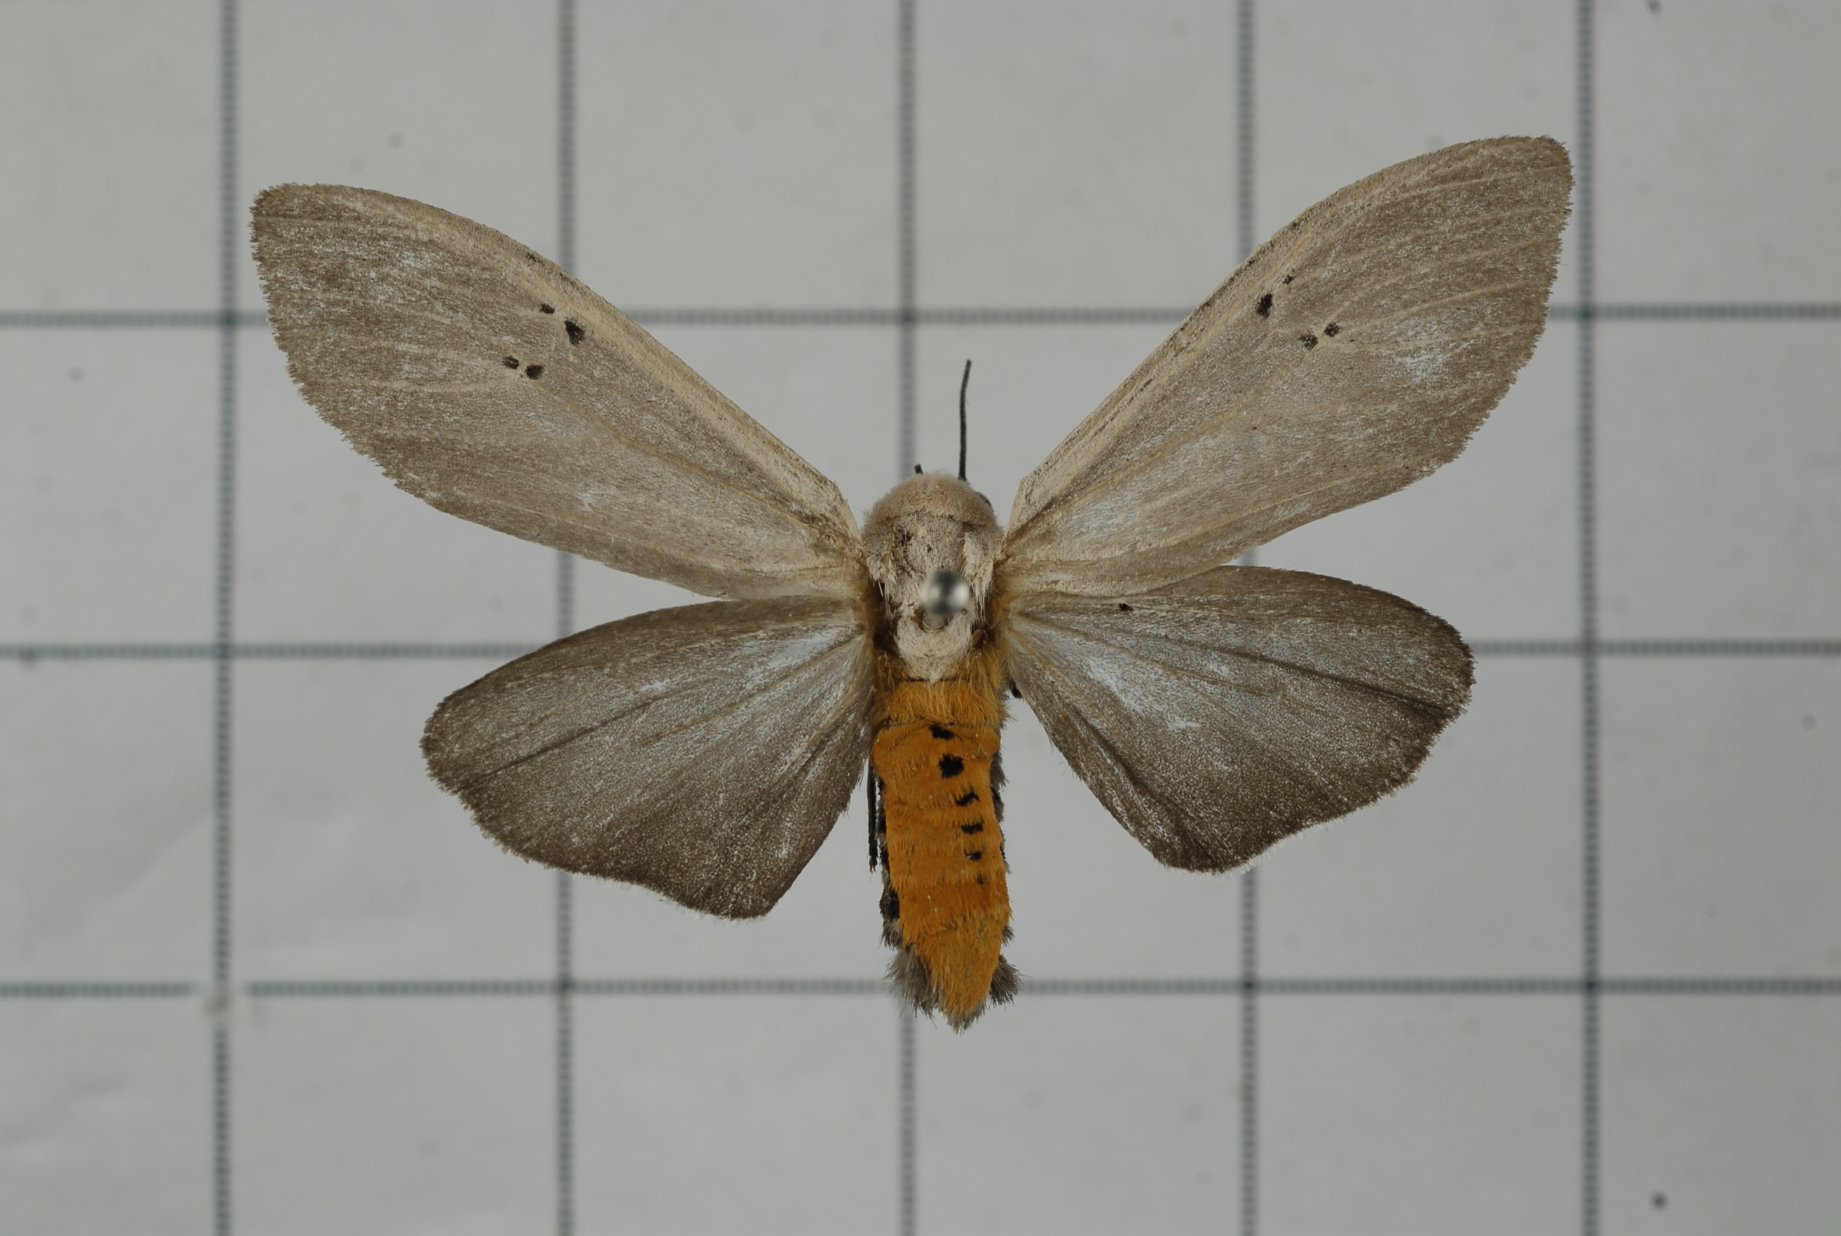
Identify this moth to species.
Creatonotos transiens koni
